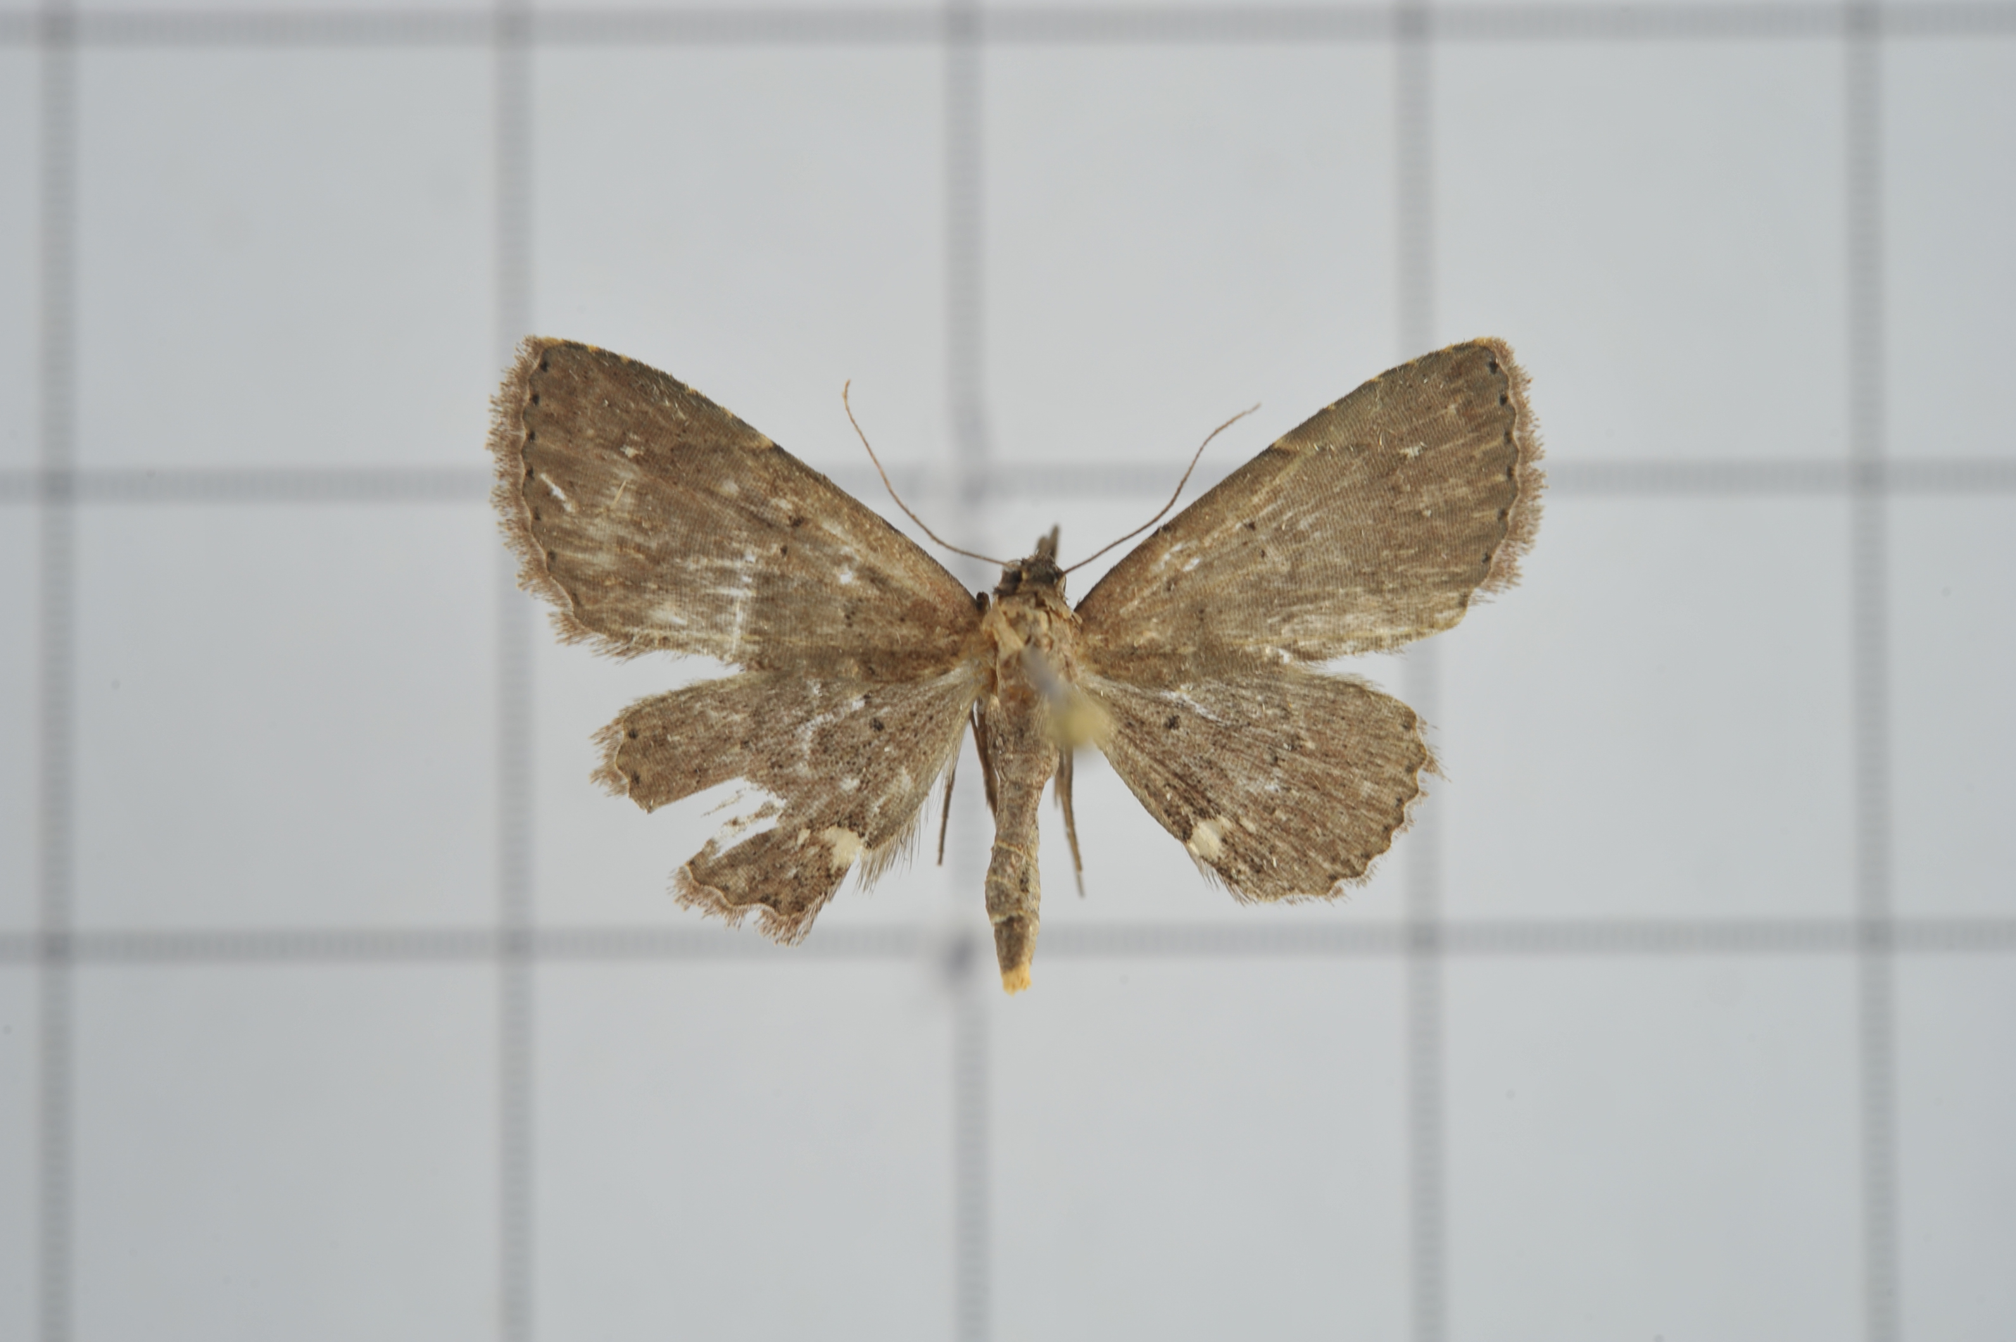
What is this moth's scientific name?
Nechesia albodentata
